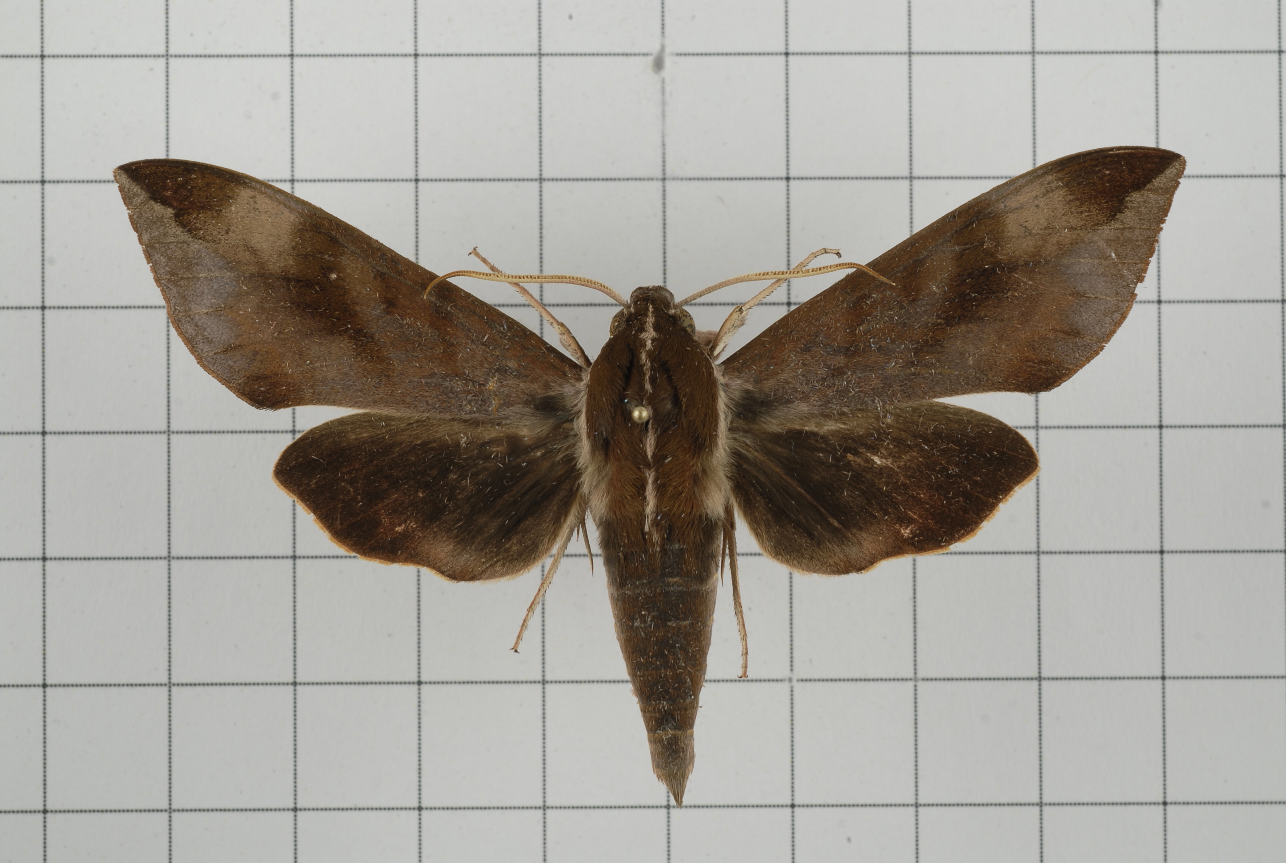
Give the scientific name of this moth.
Ampelophaga rubiginosa myosotis
